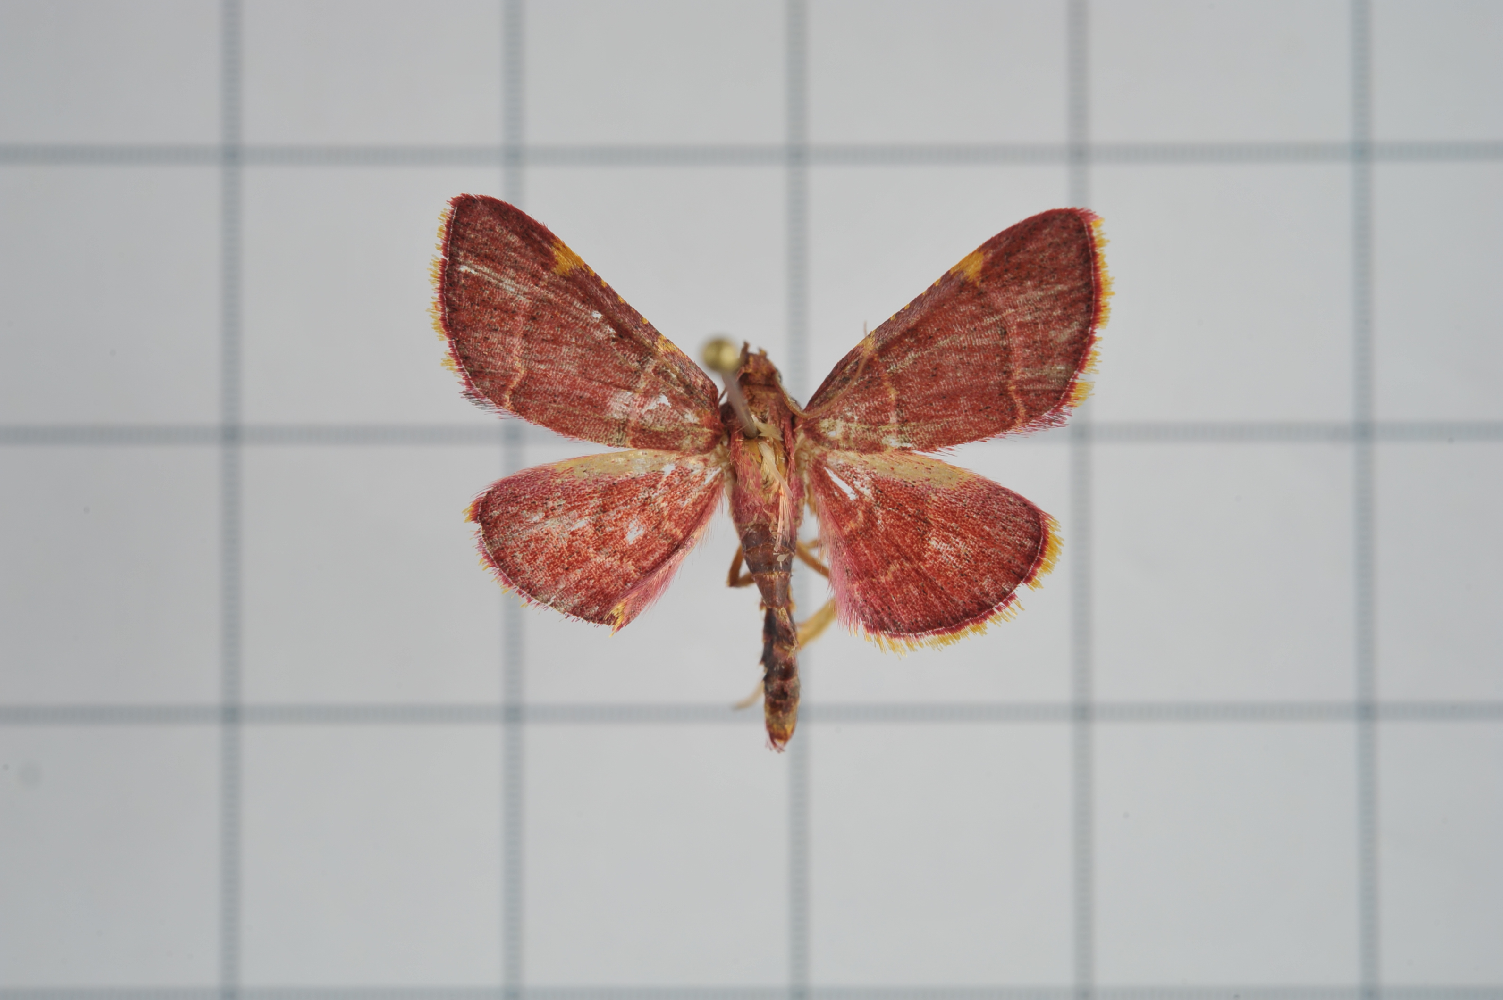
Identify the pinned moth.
Herculia pelasgalis
